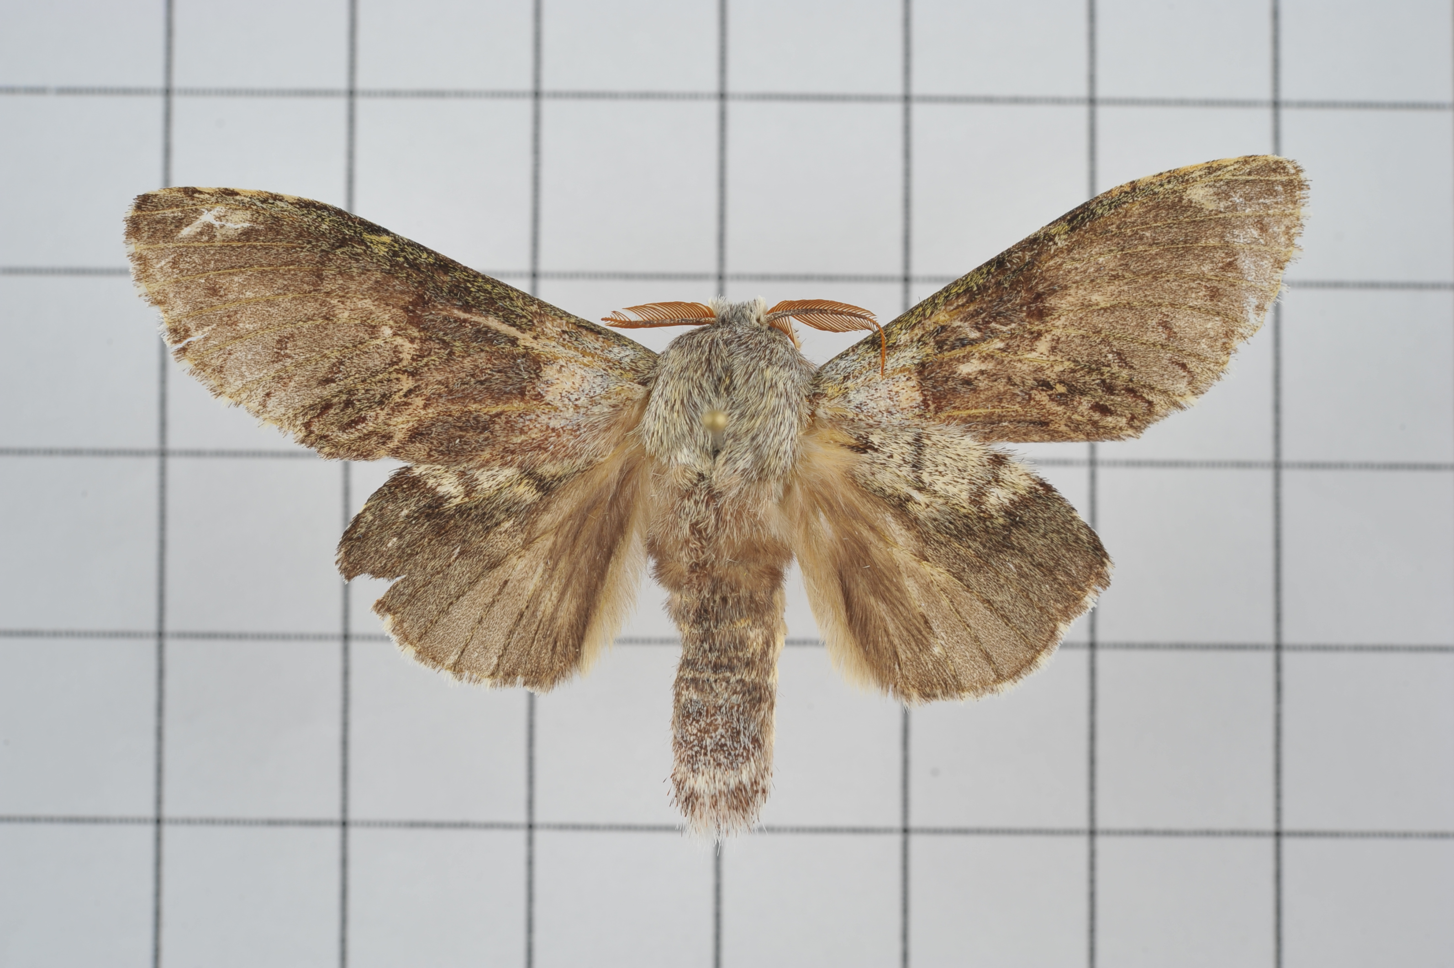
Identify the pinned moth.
Stauropus teikichiana teikichiana
